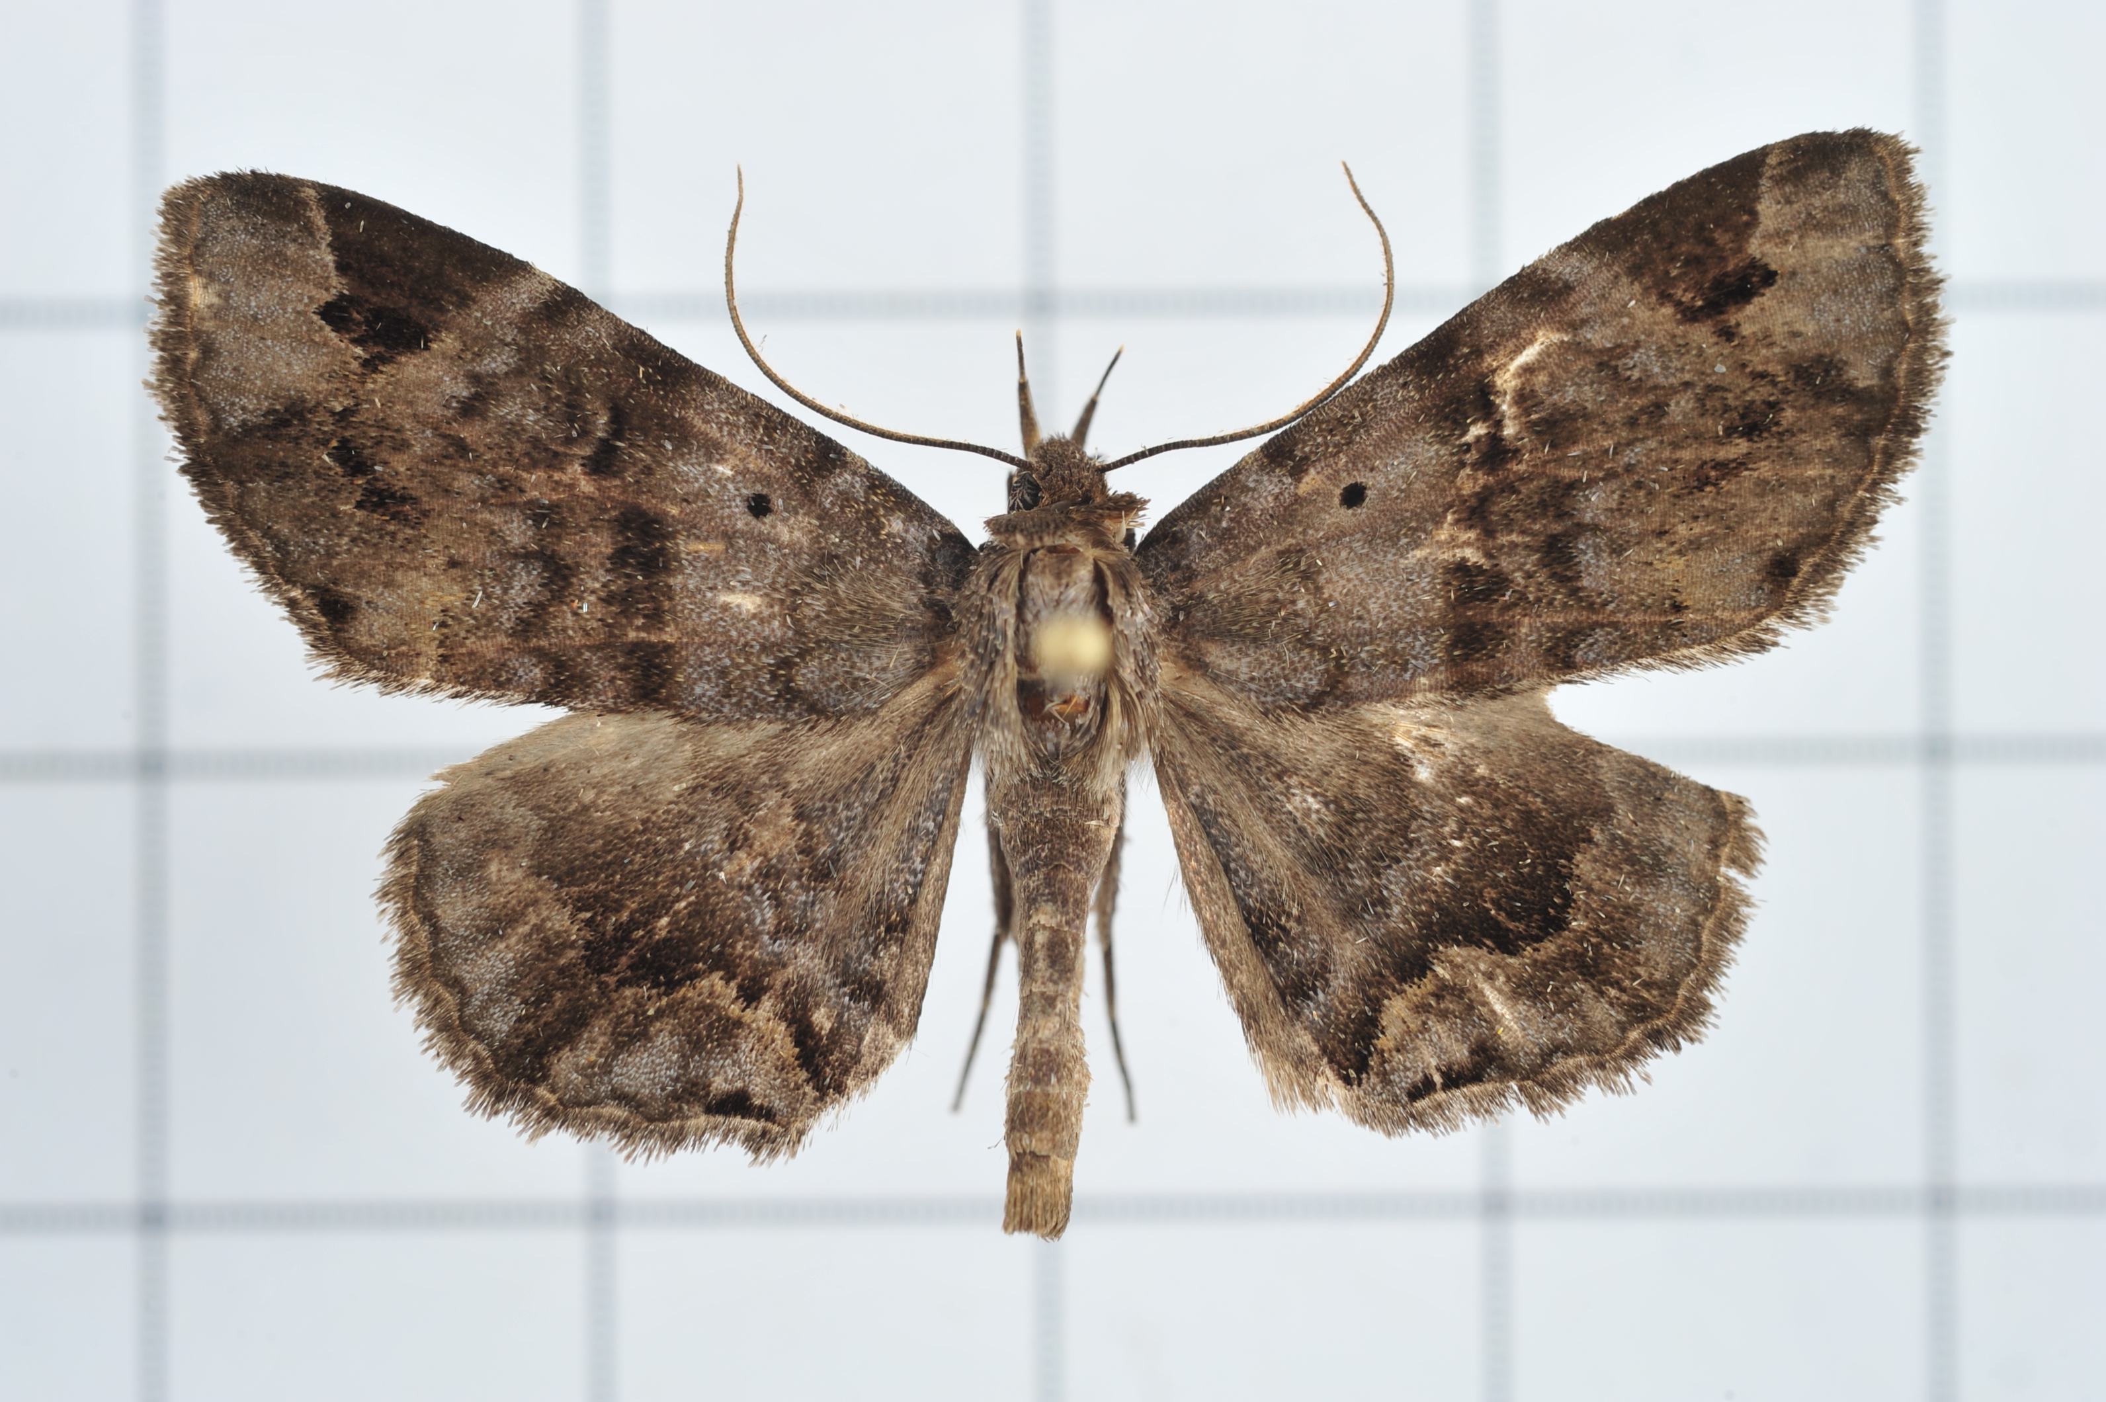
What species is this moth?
Mecodina cineracea
